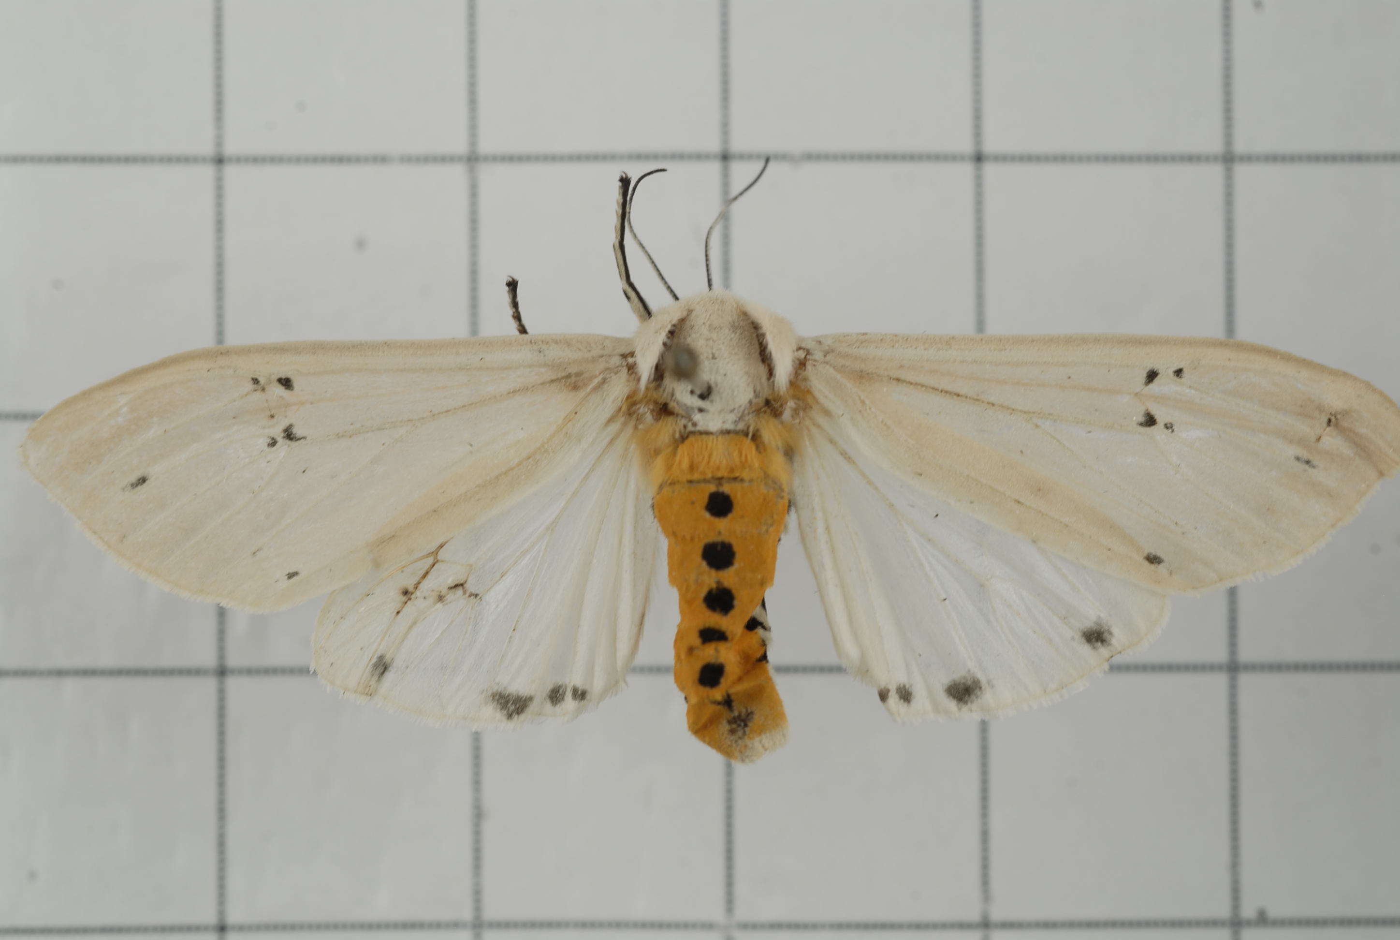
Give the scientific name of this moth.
Creatonotos transiens koni
